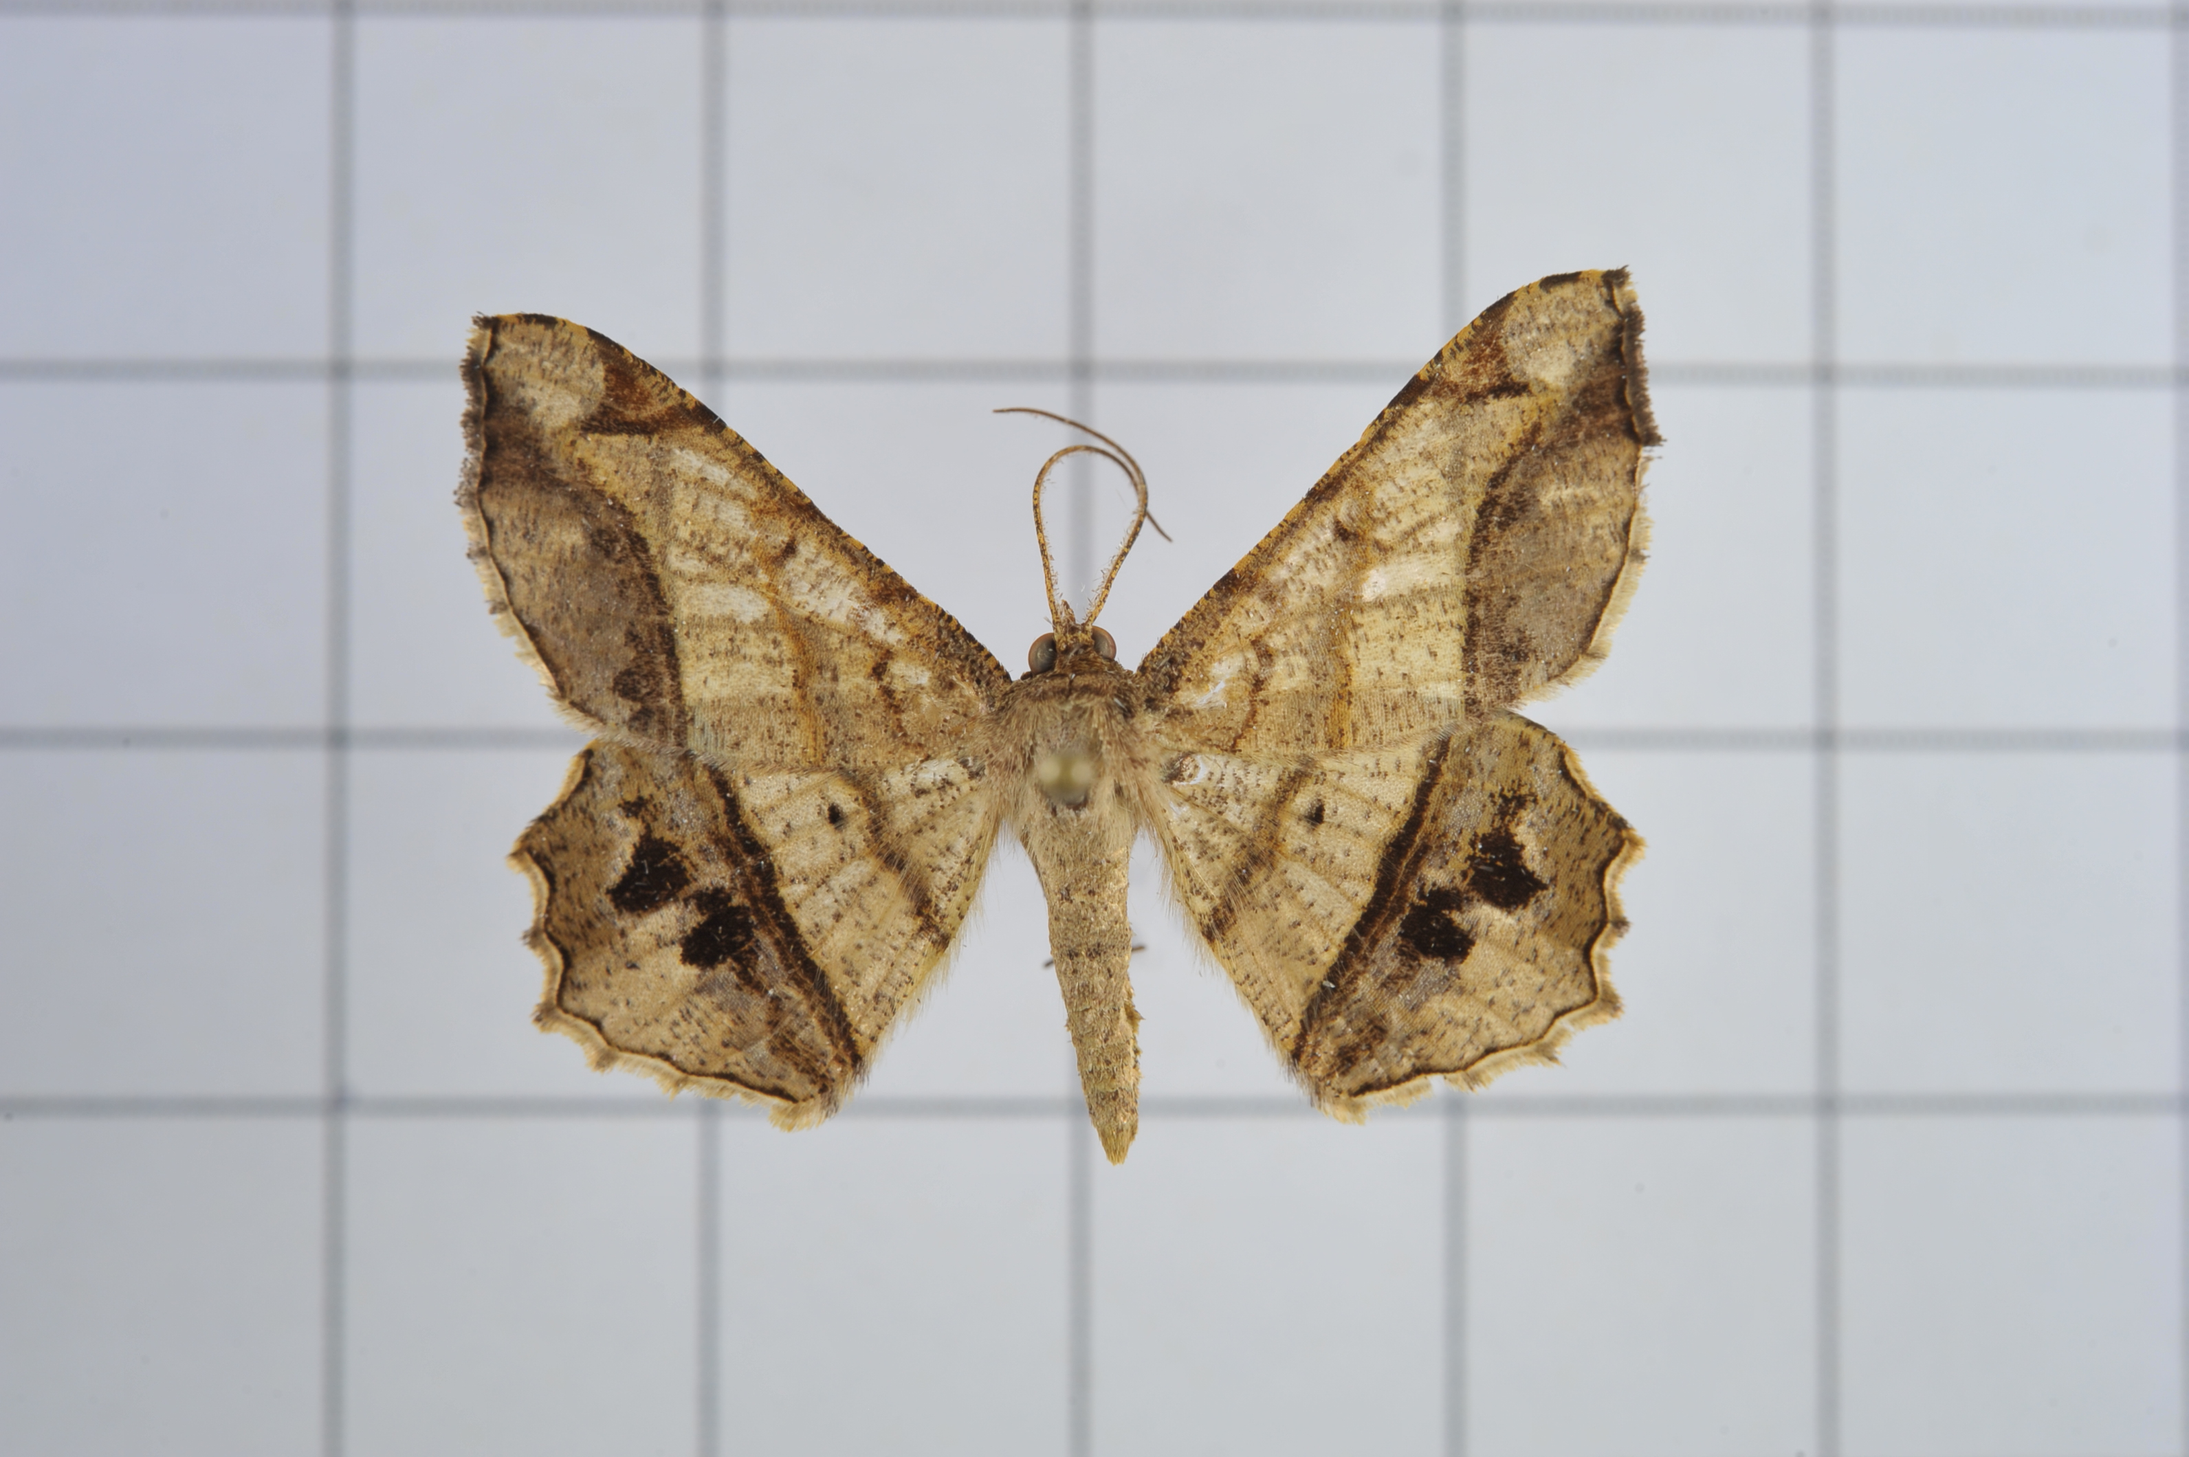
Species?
Chiasmia intermediaria
